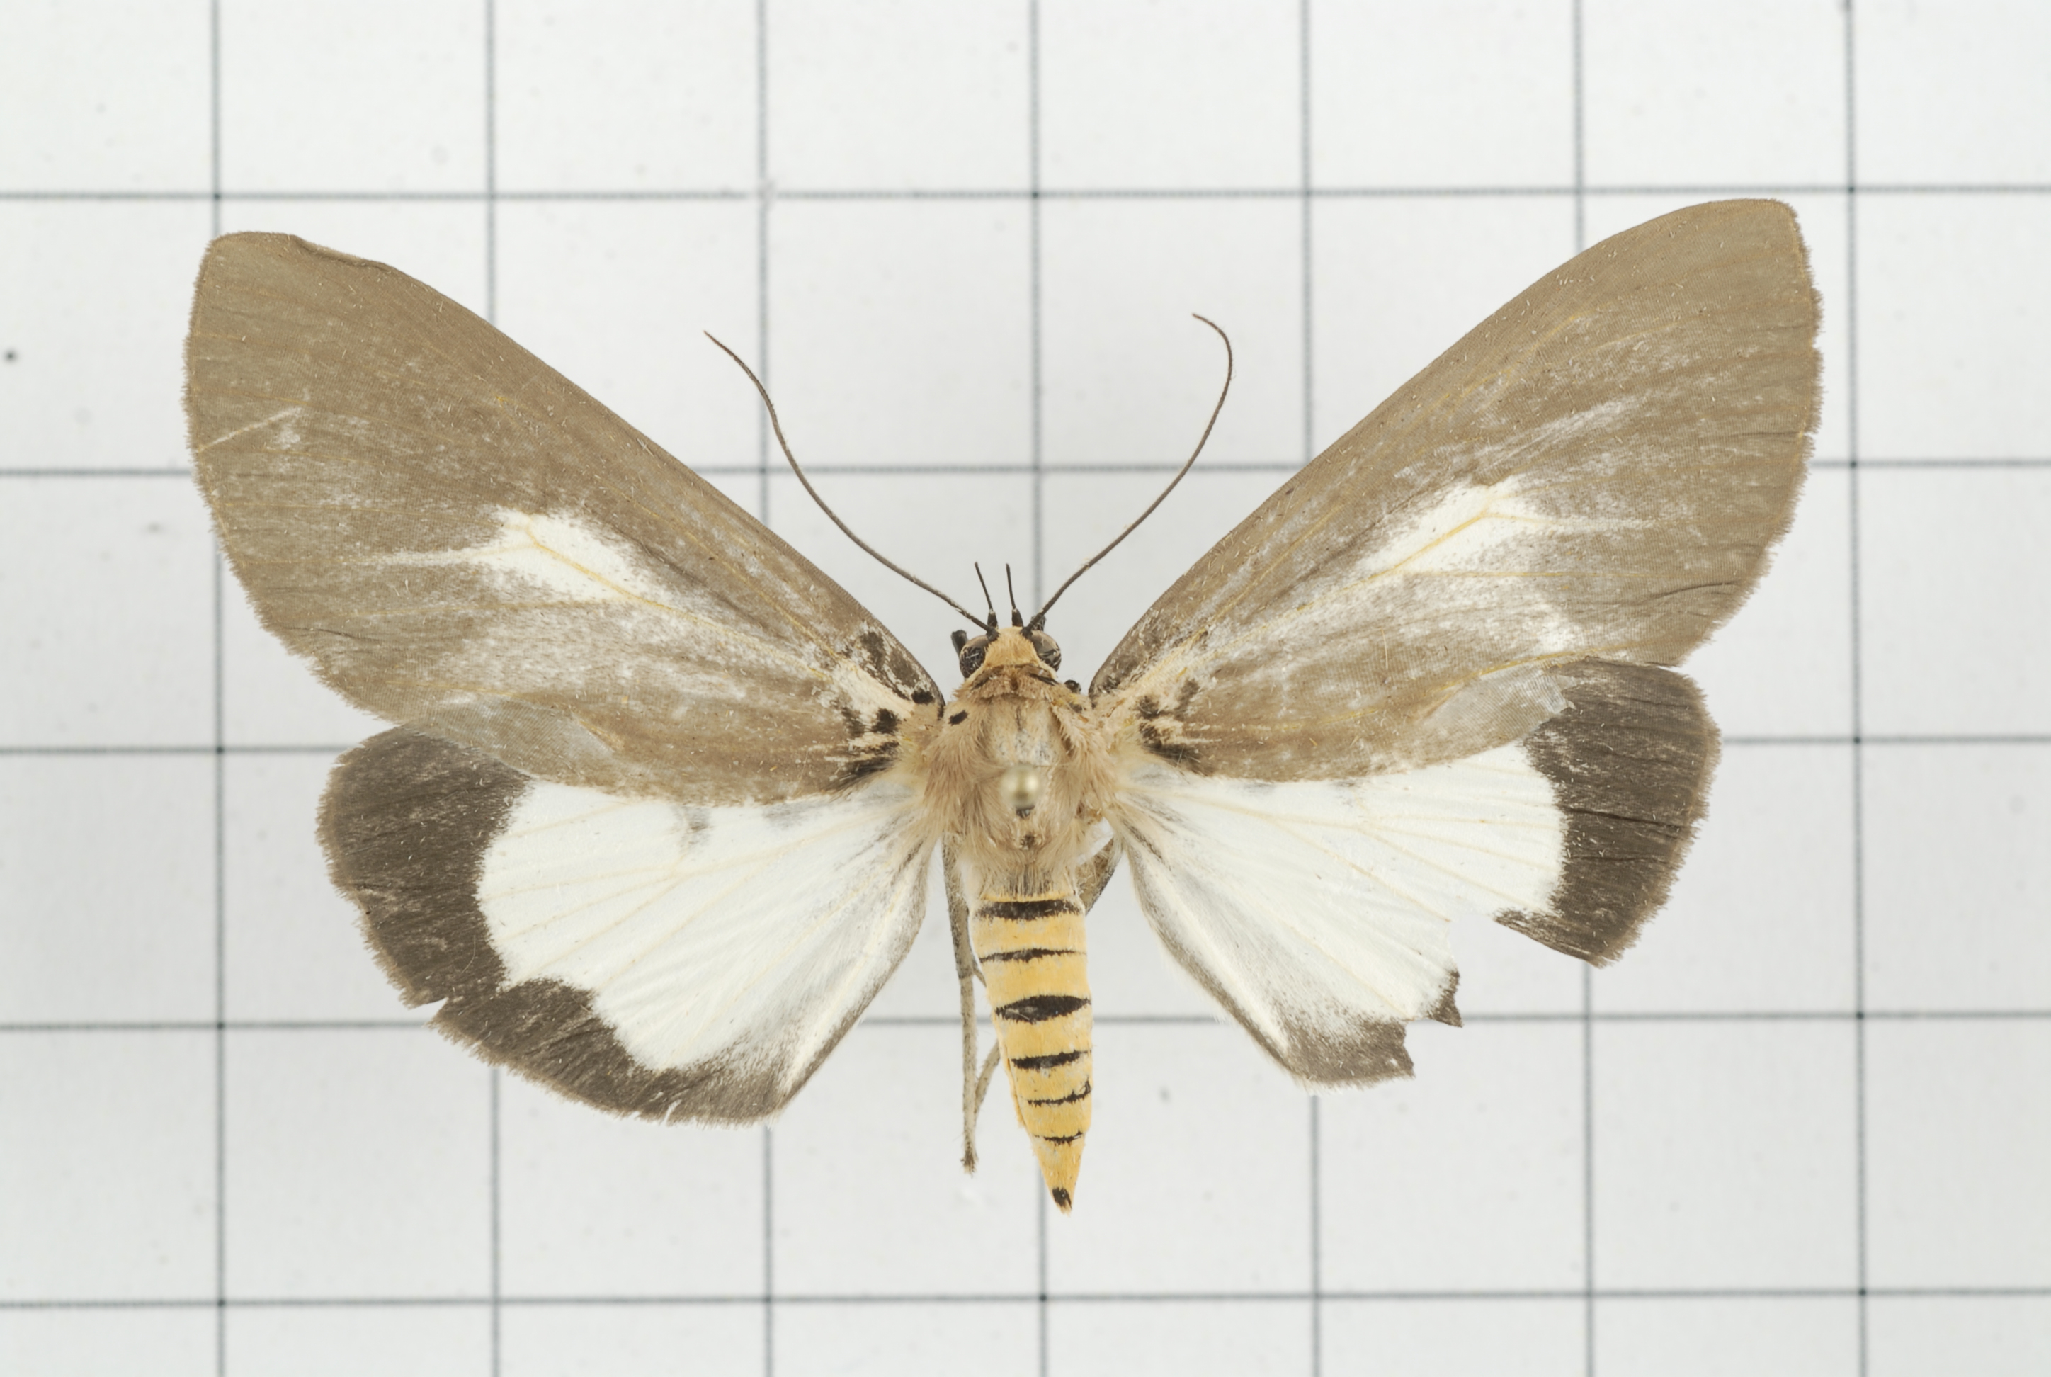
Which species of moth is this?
Asota heliconia zebrina
